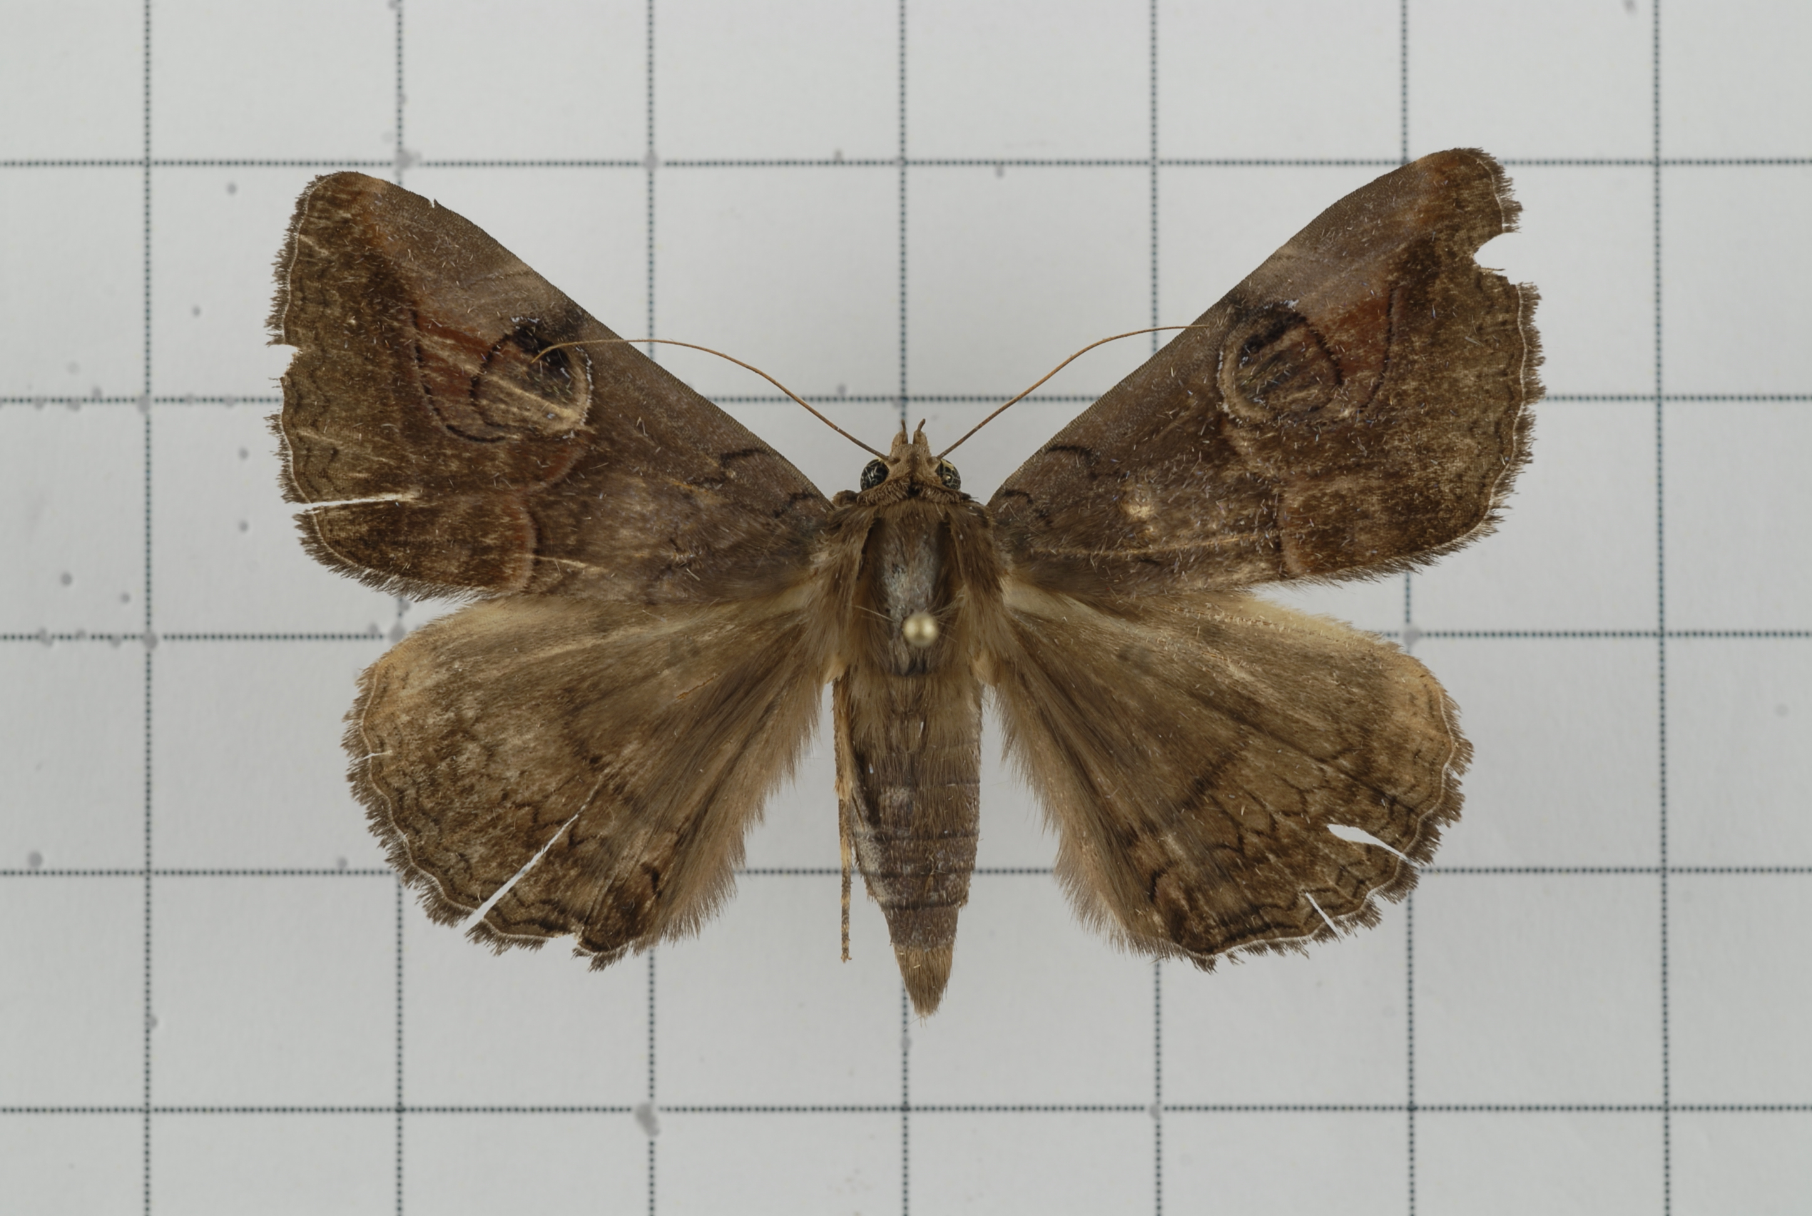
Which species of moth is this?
Ommatophora luminosa
